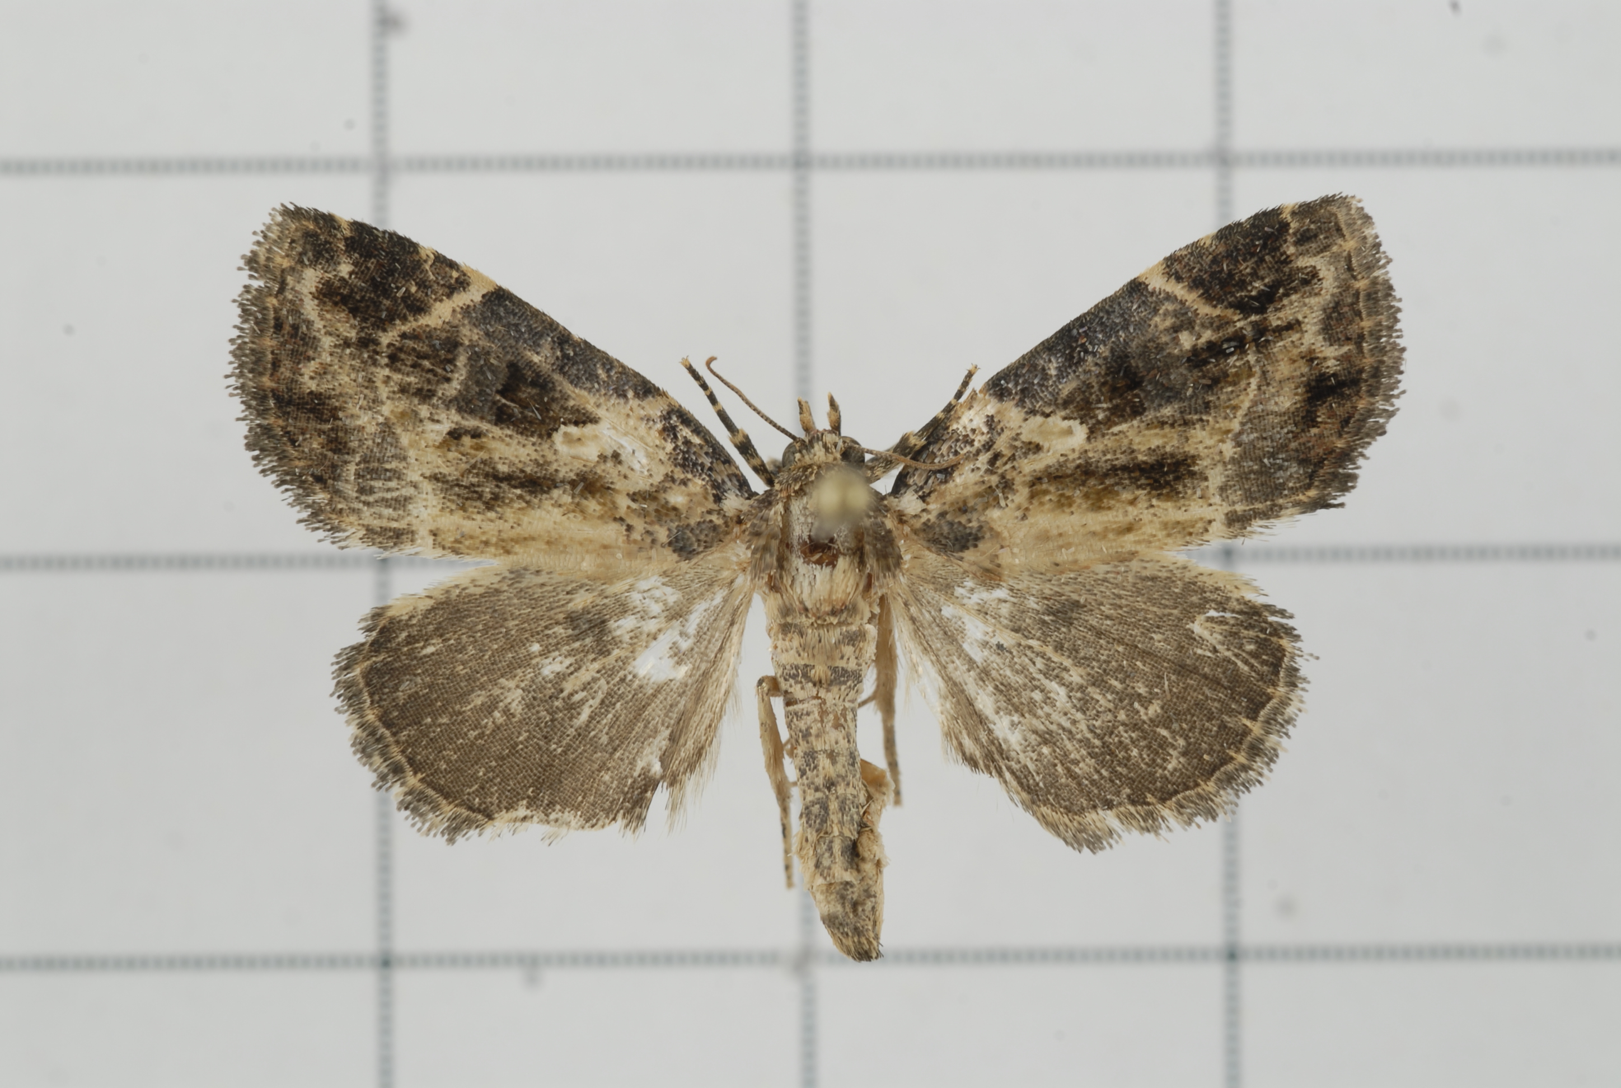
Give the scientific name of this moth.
Pseudodeltote postvittata
